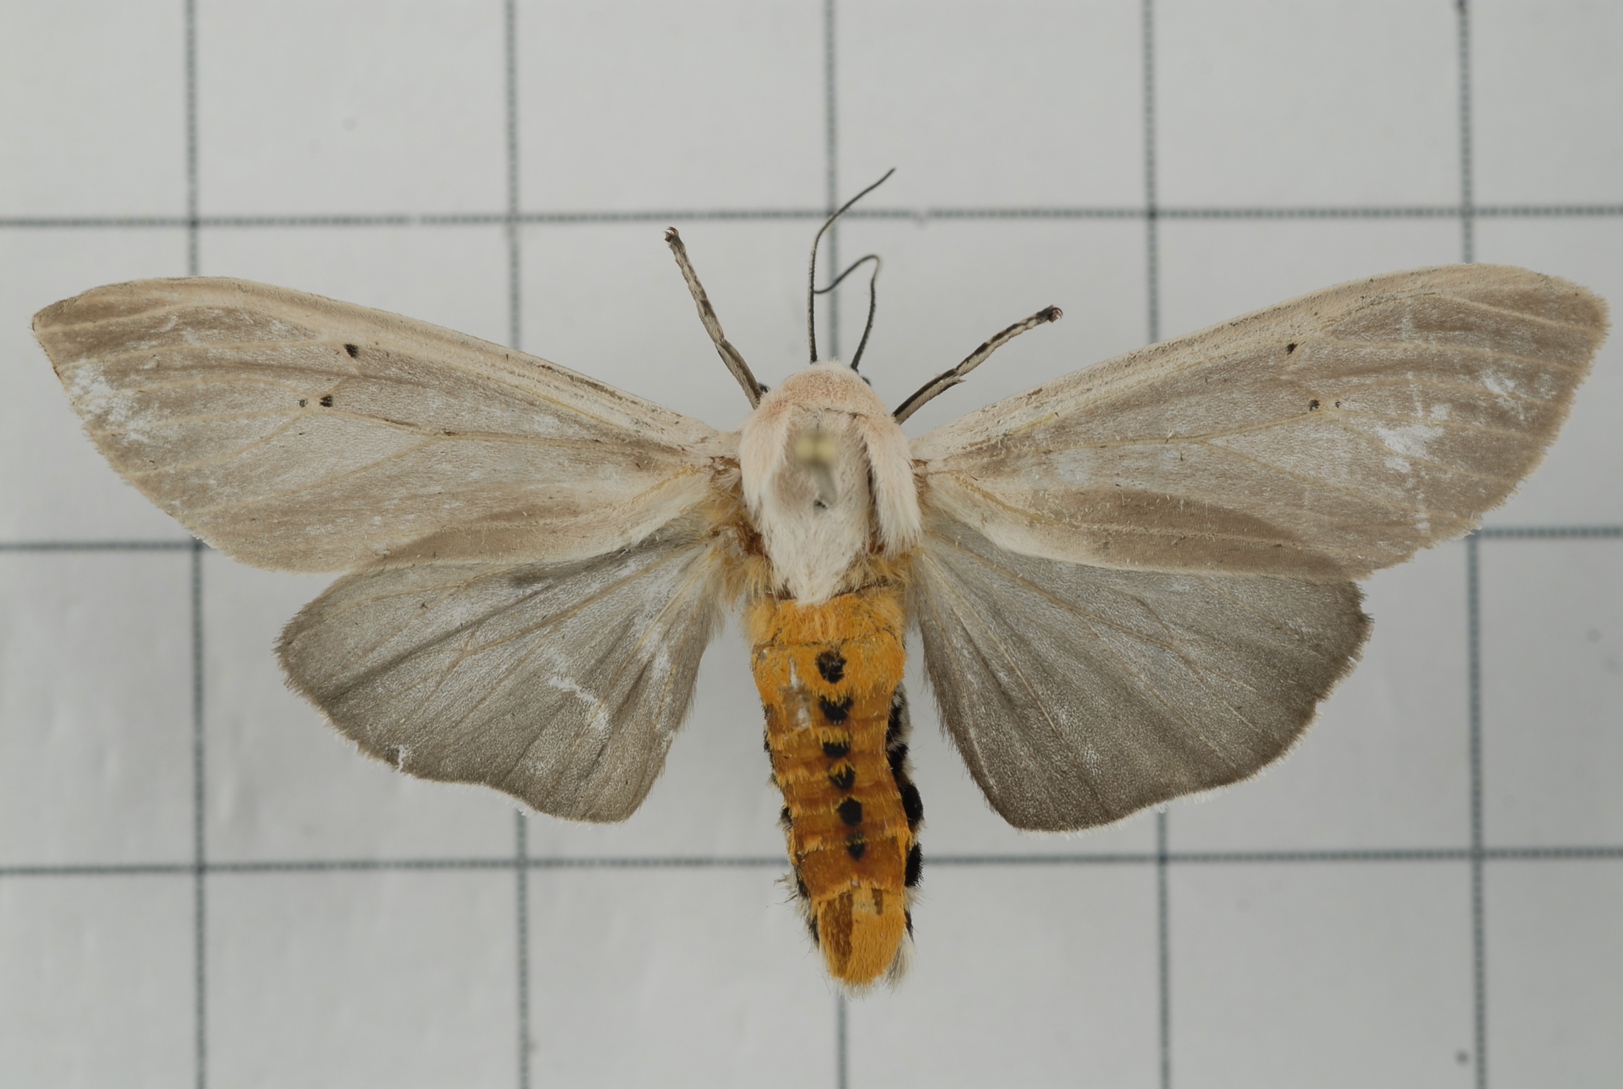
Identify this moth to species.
Creatonotos transiens koni
